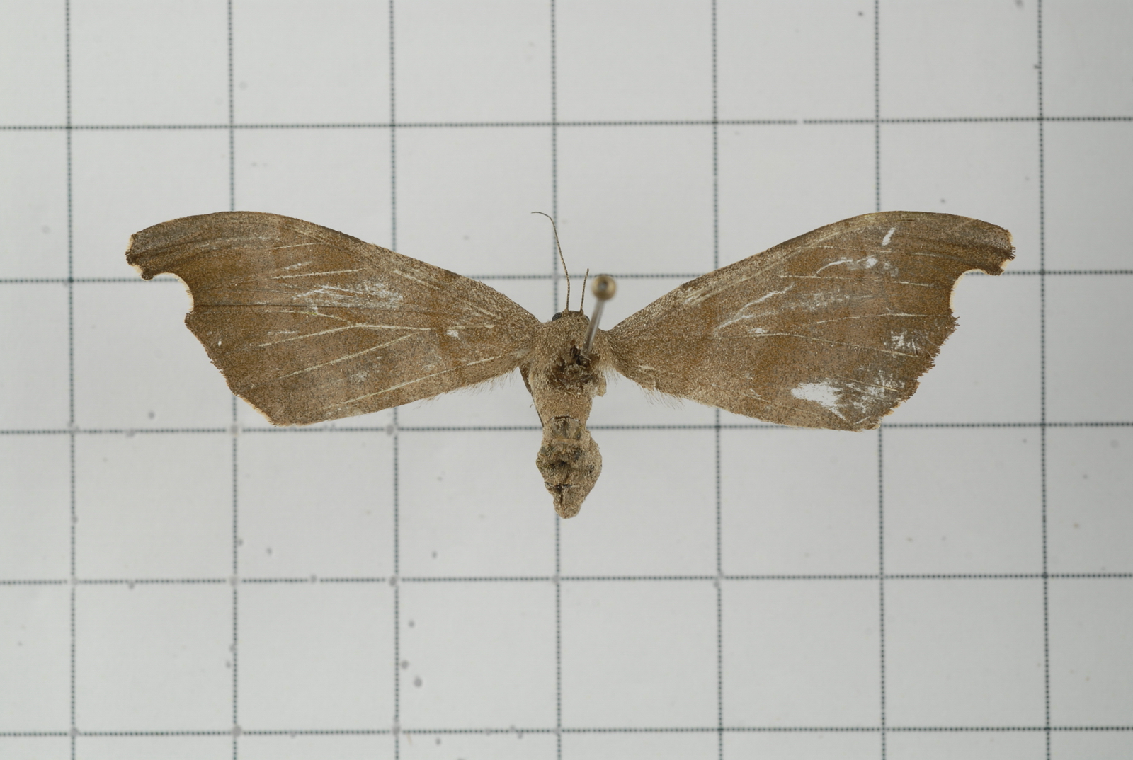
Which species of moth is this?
Hyposidra talaca talaca
